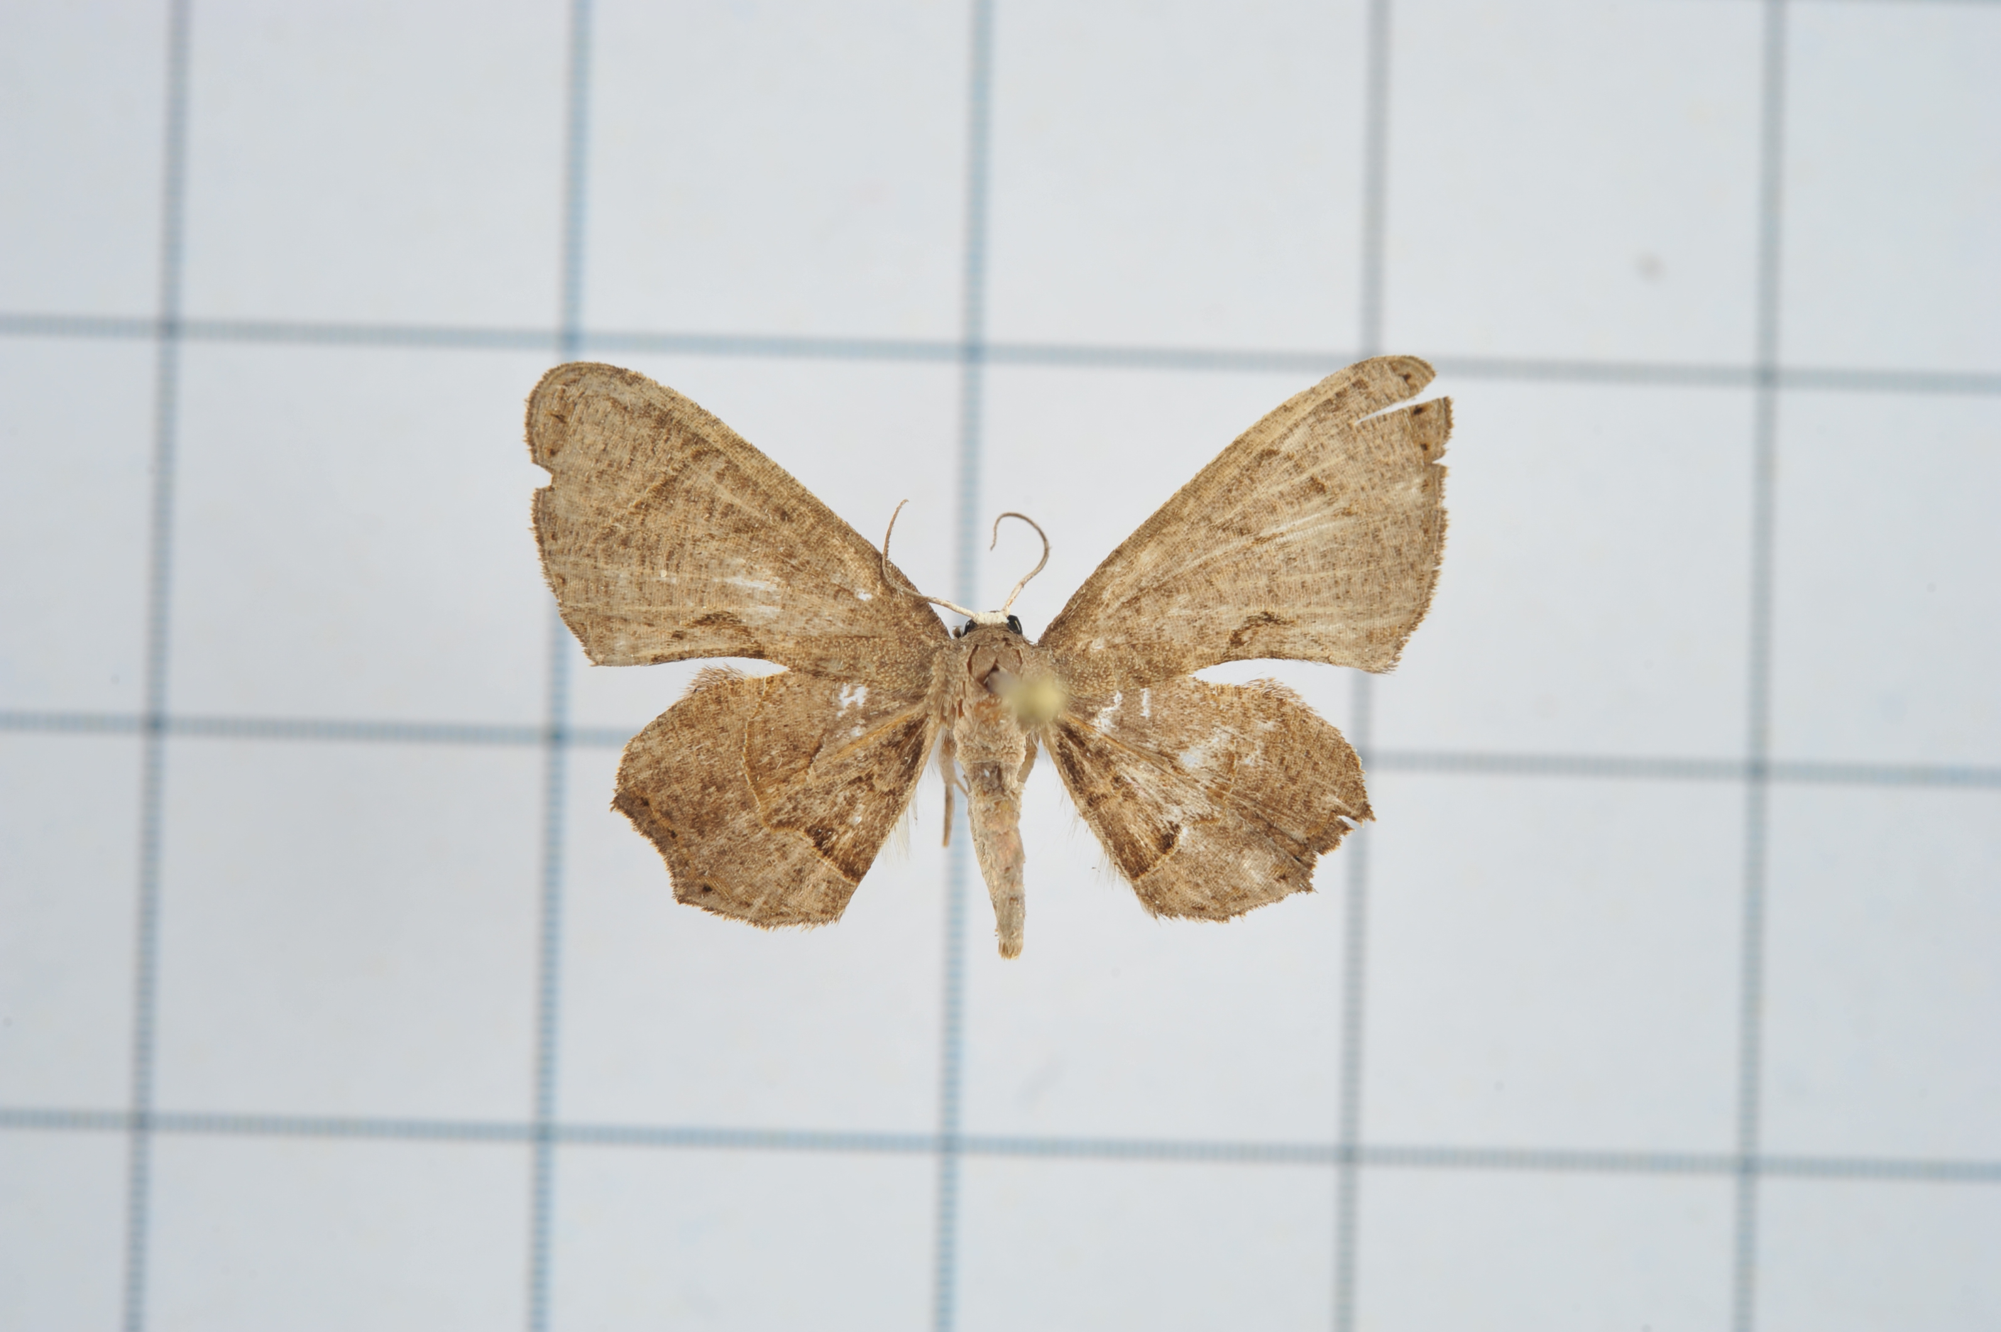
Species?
Phazaca alikangensis
